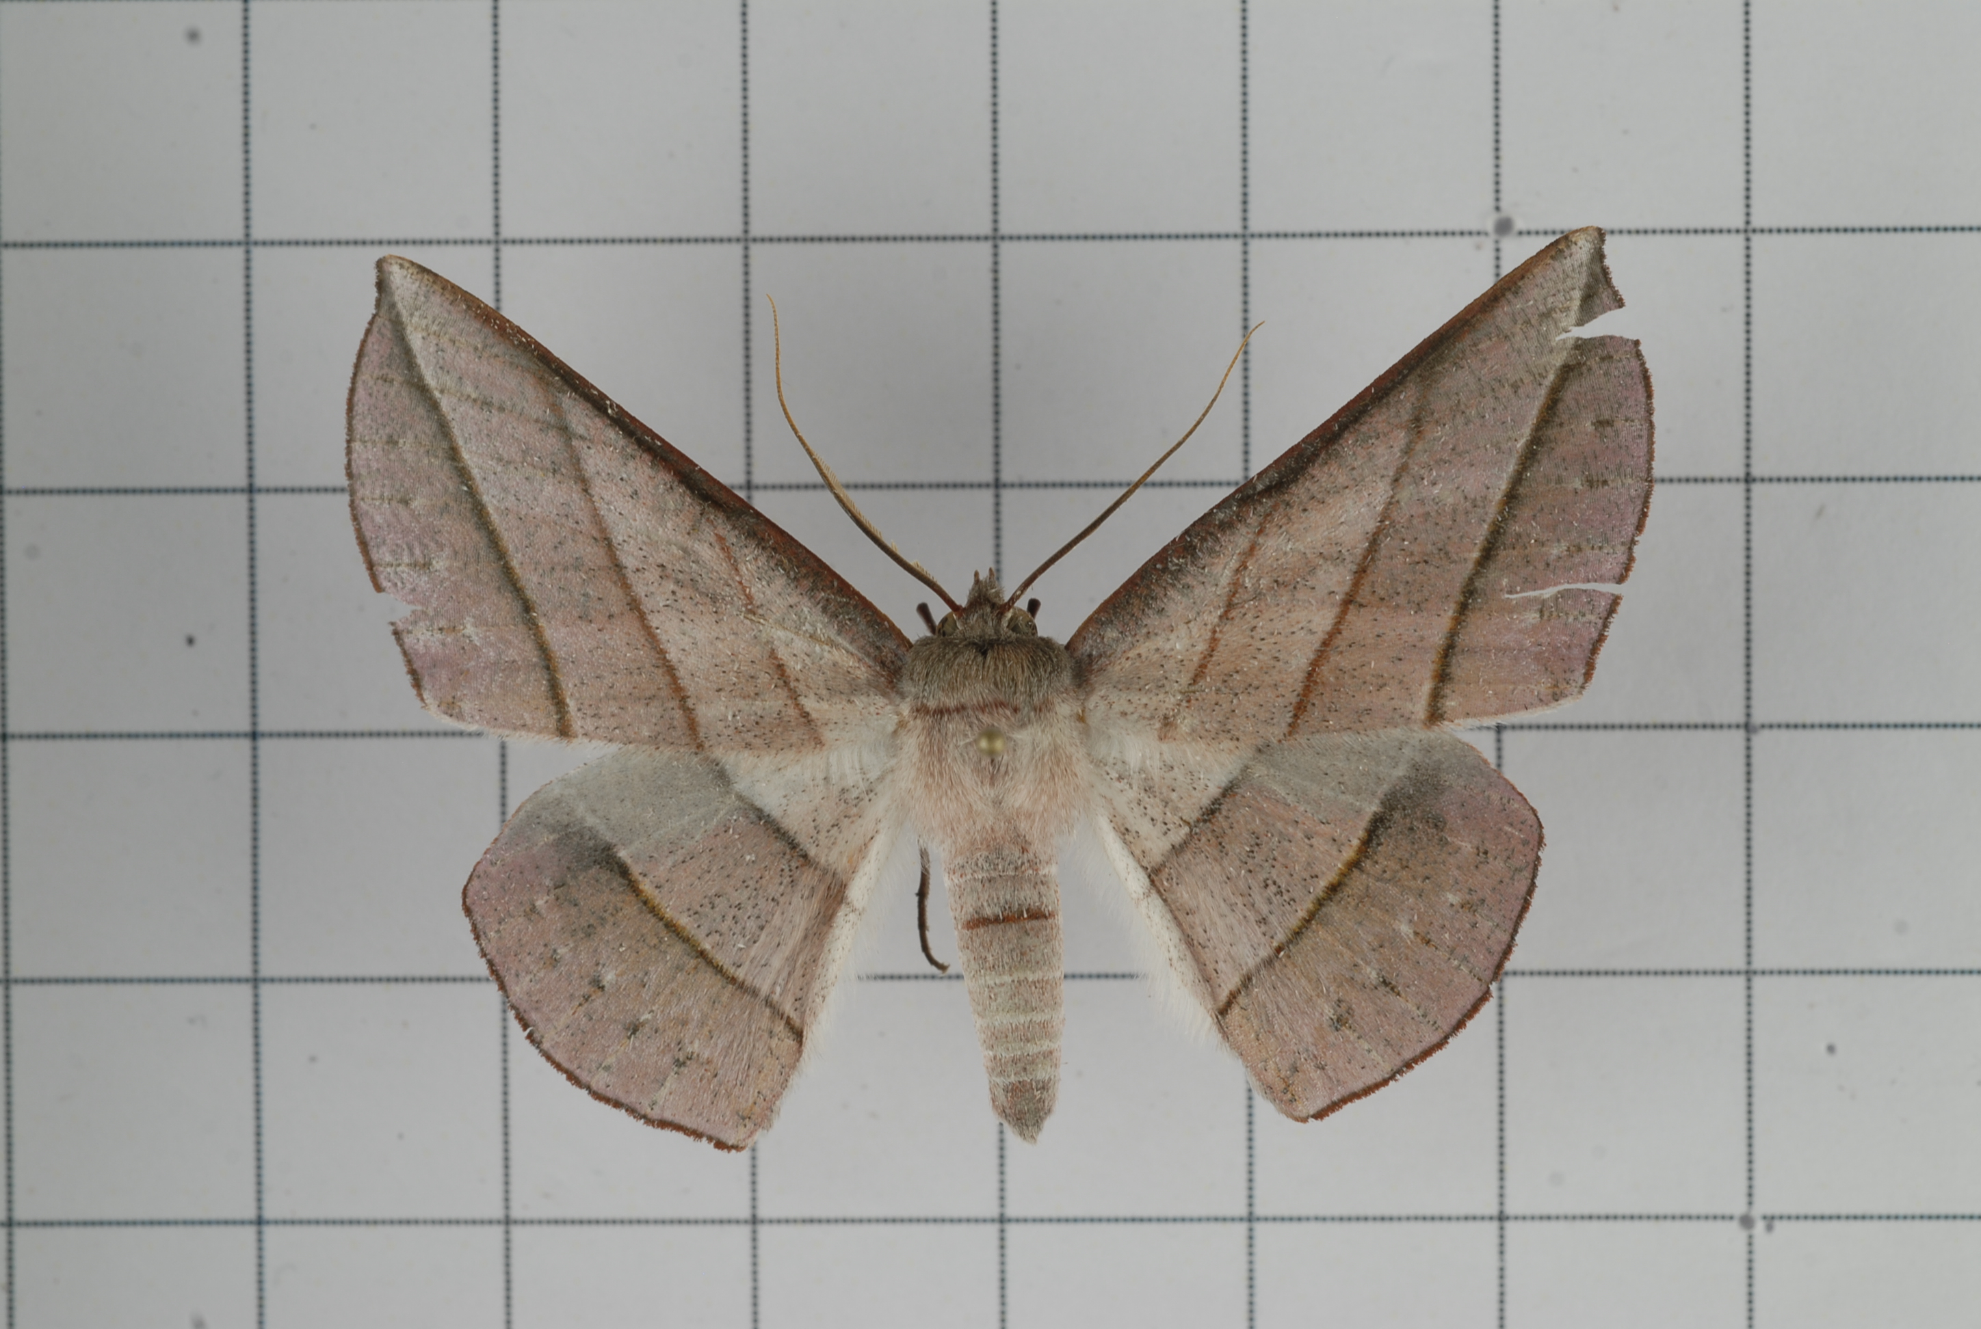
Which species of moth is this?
Sarcinodes yeni
